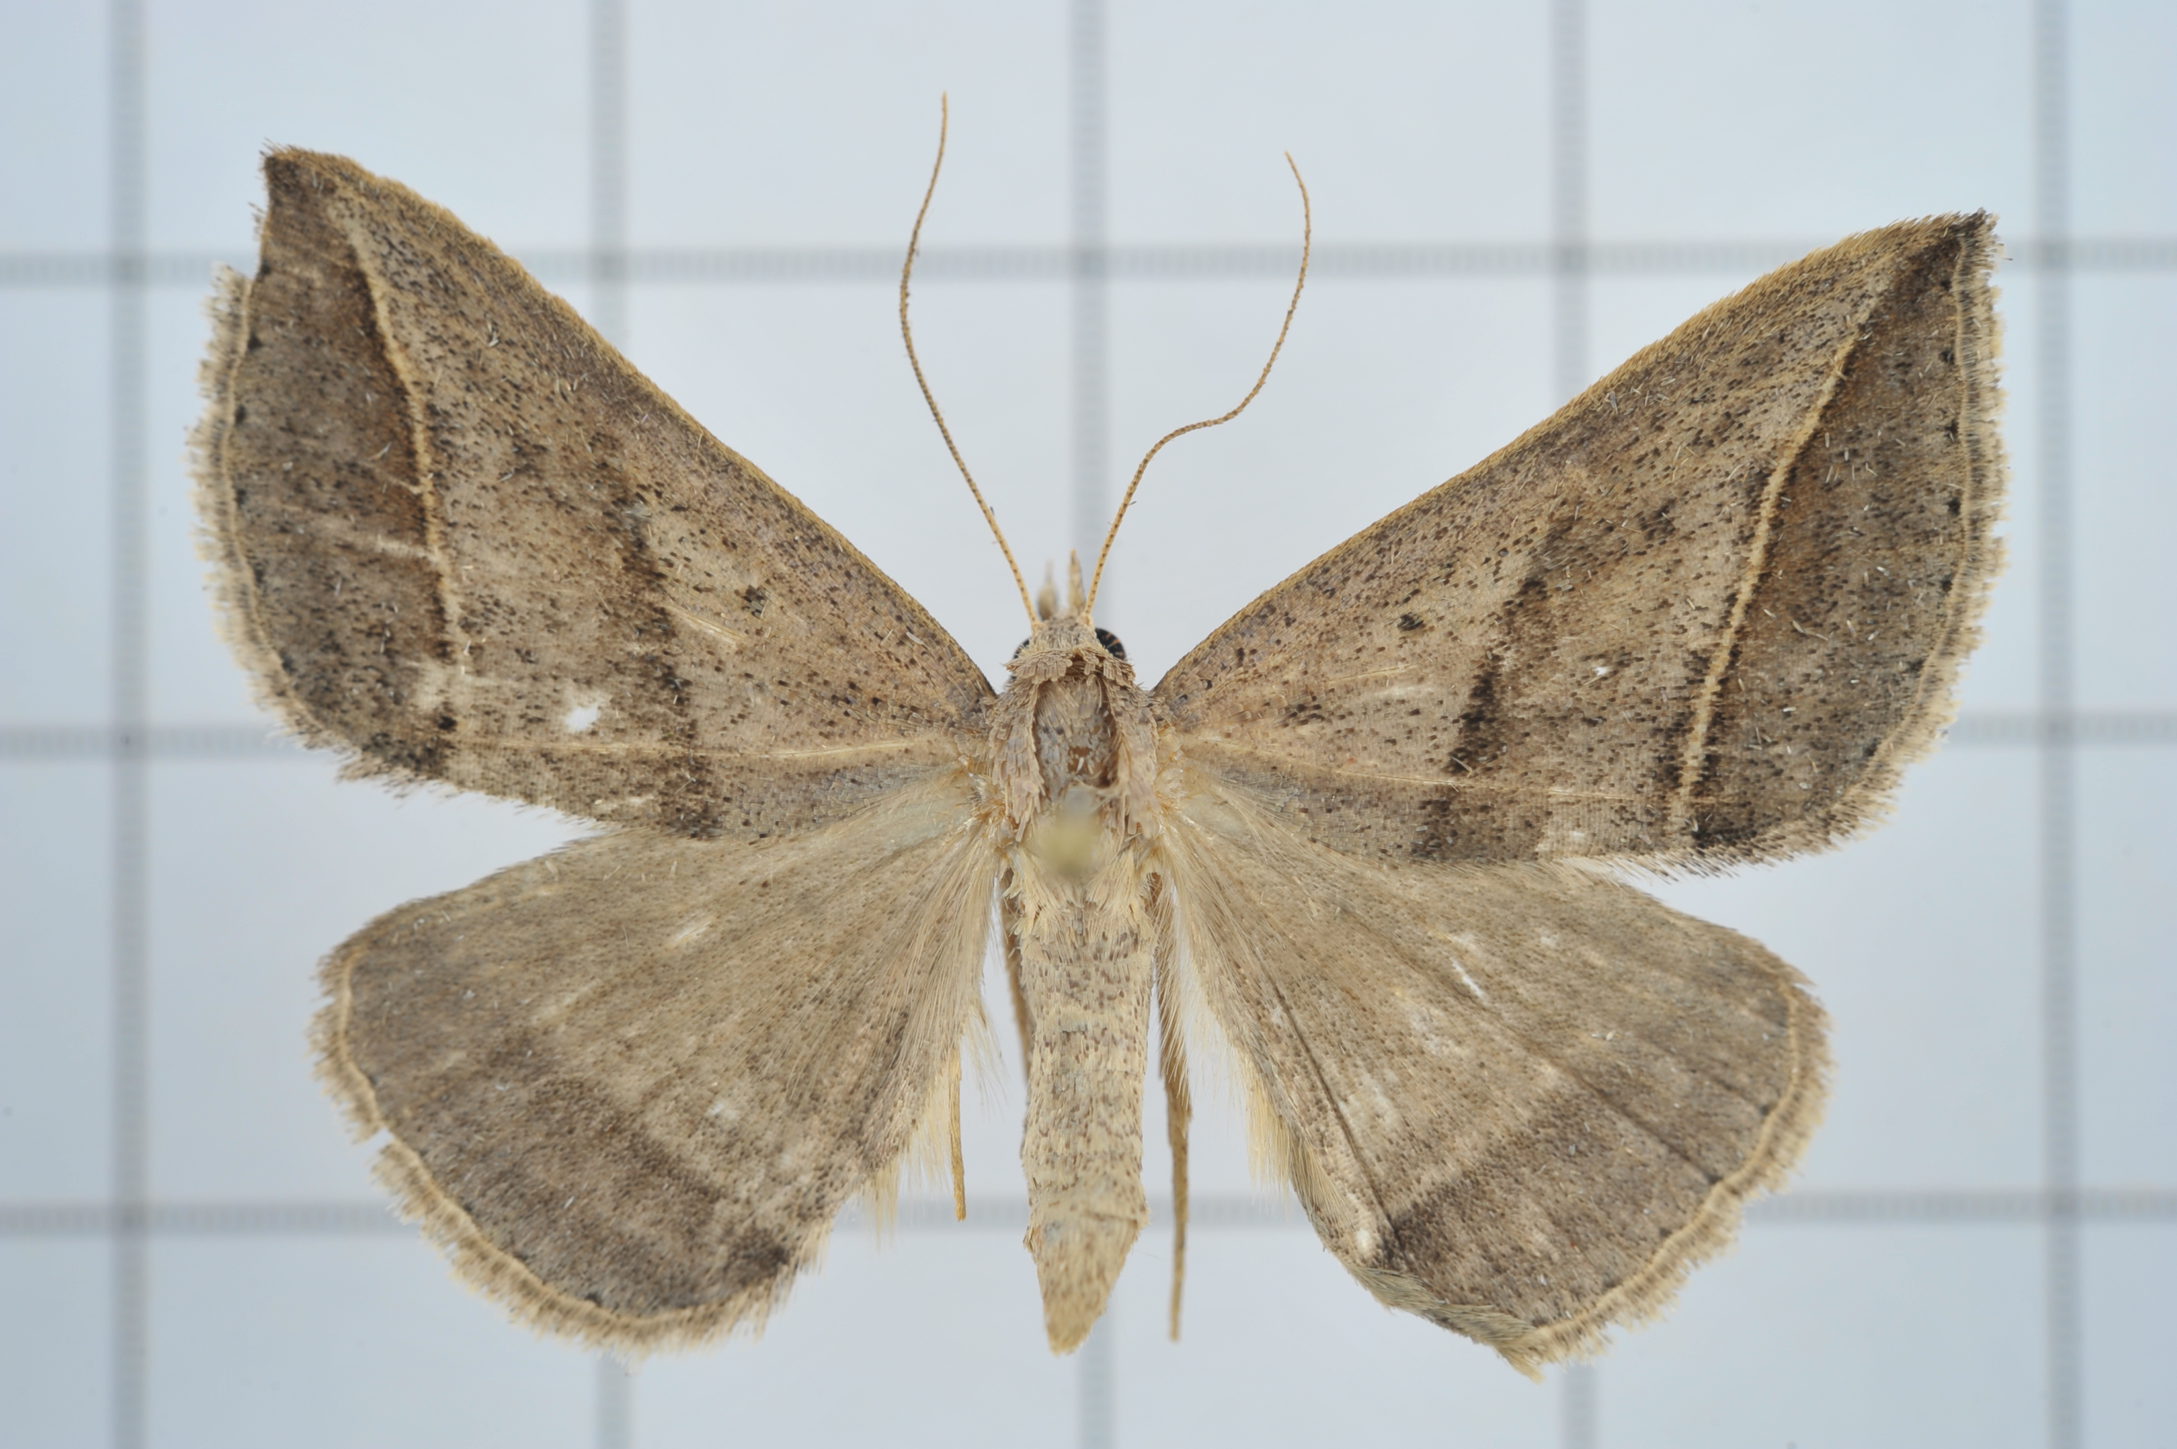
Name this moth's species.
Blasticorhinus bifasciata
